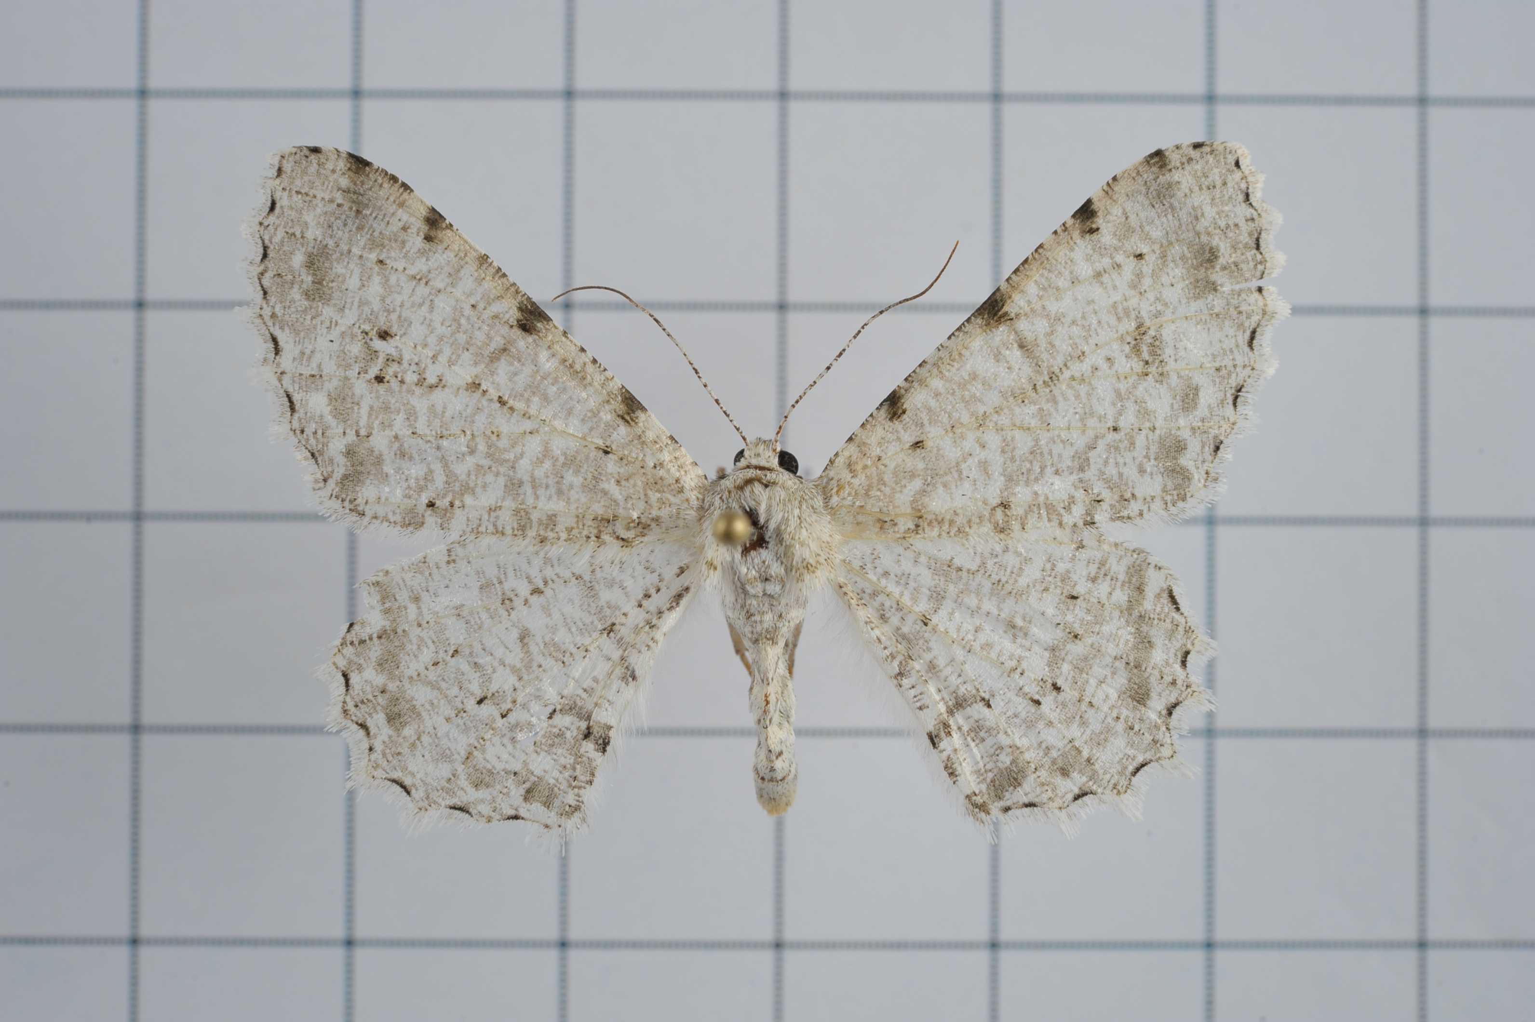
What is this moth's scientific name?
Lassaba parvalbidaria parvalbidaria
